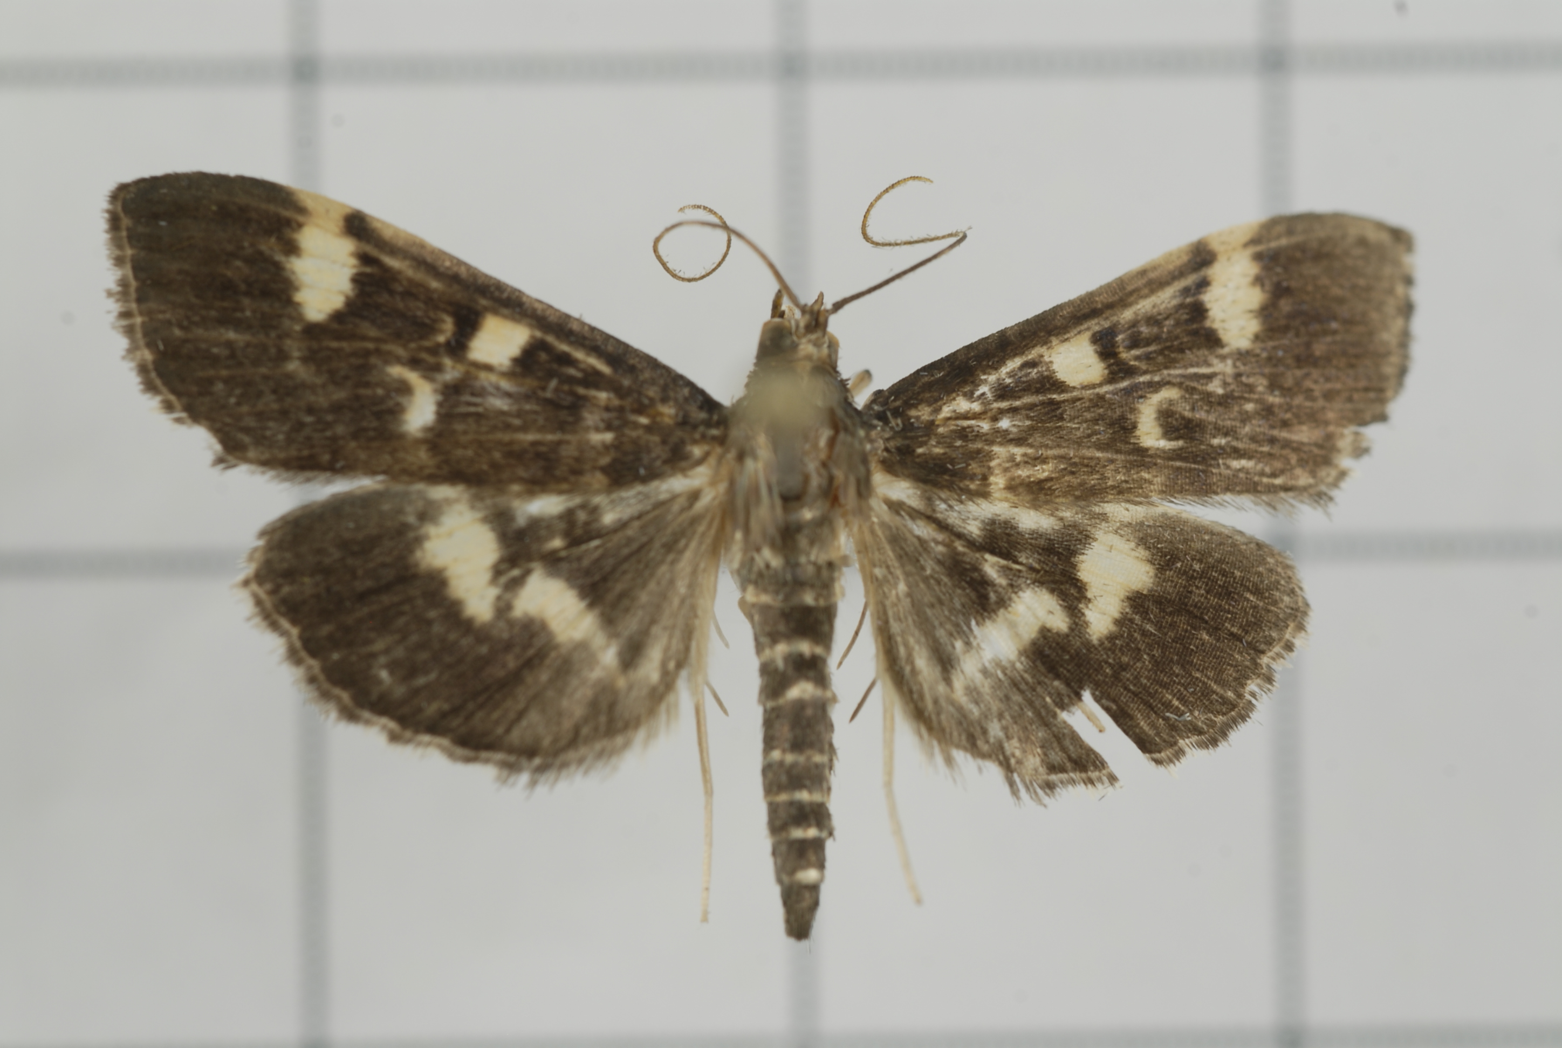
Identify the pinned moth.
Herpetogramma luctuosalis
